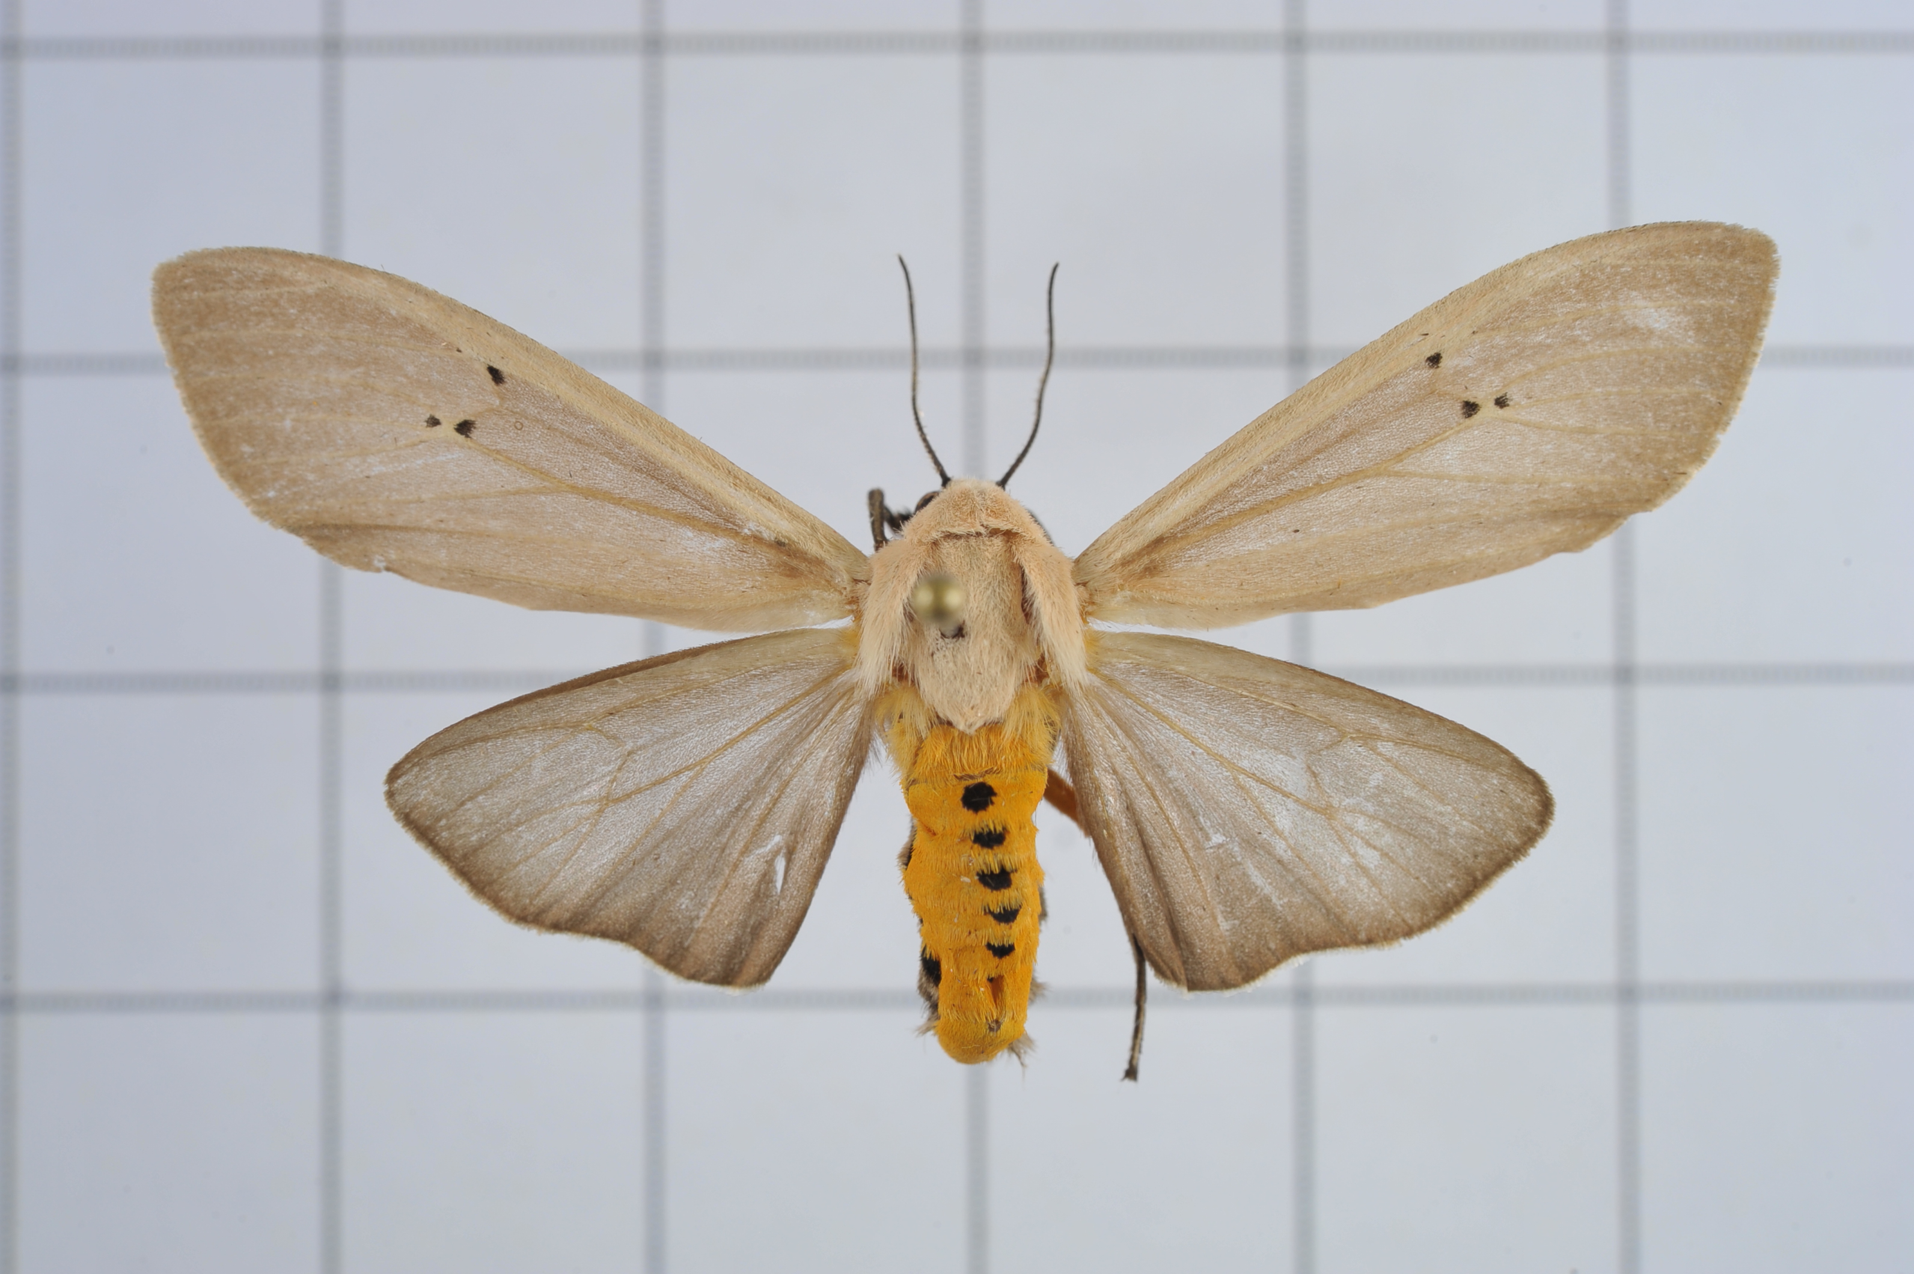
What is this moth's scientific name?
Creatonotos transiens koni
